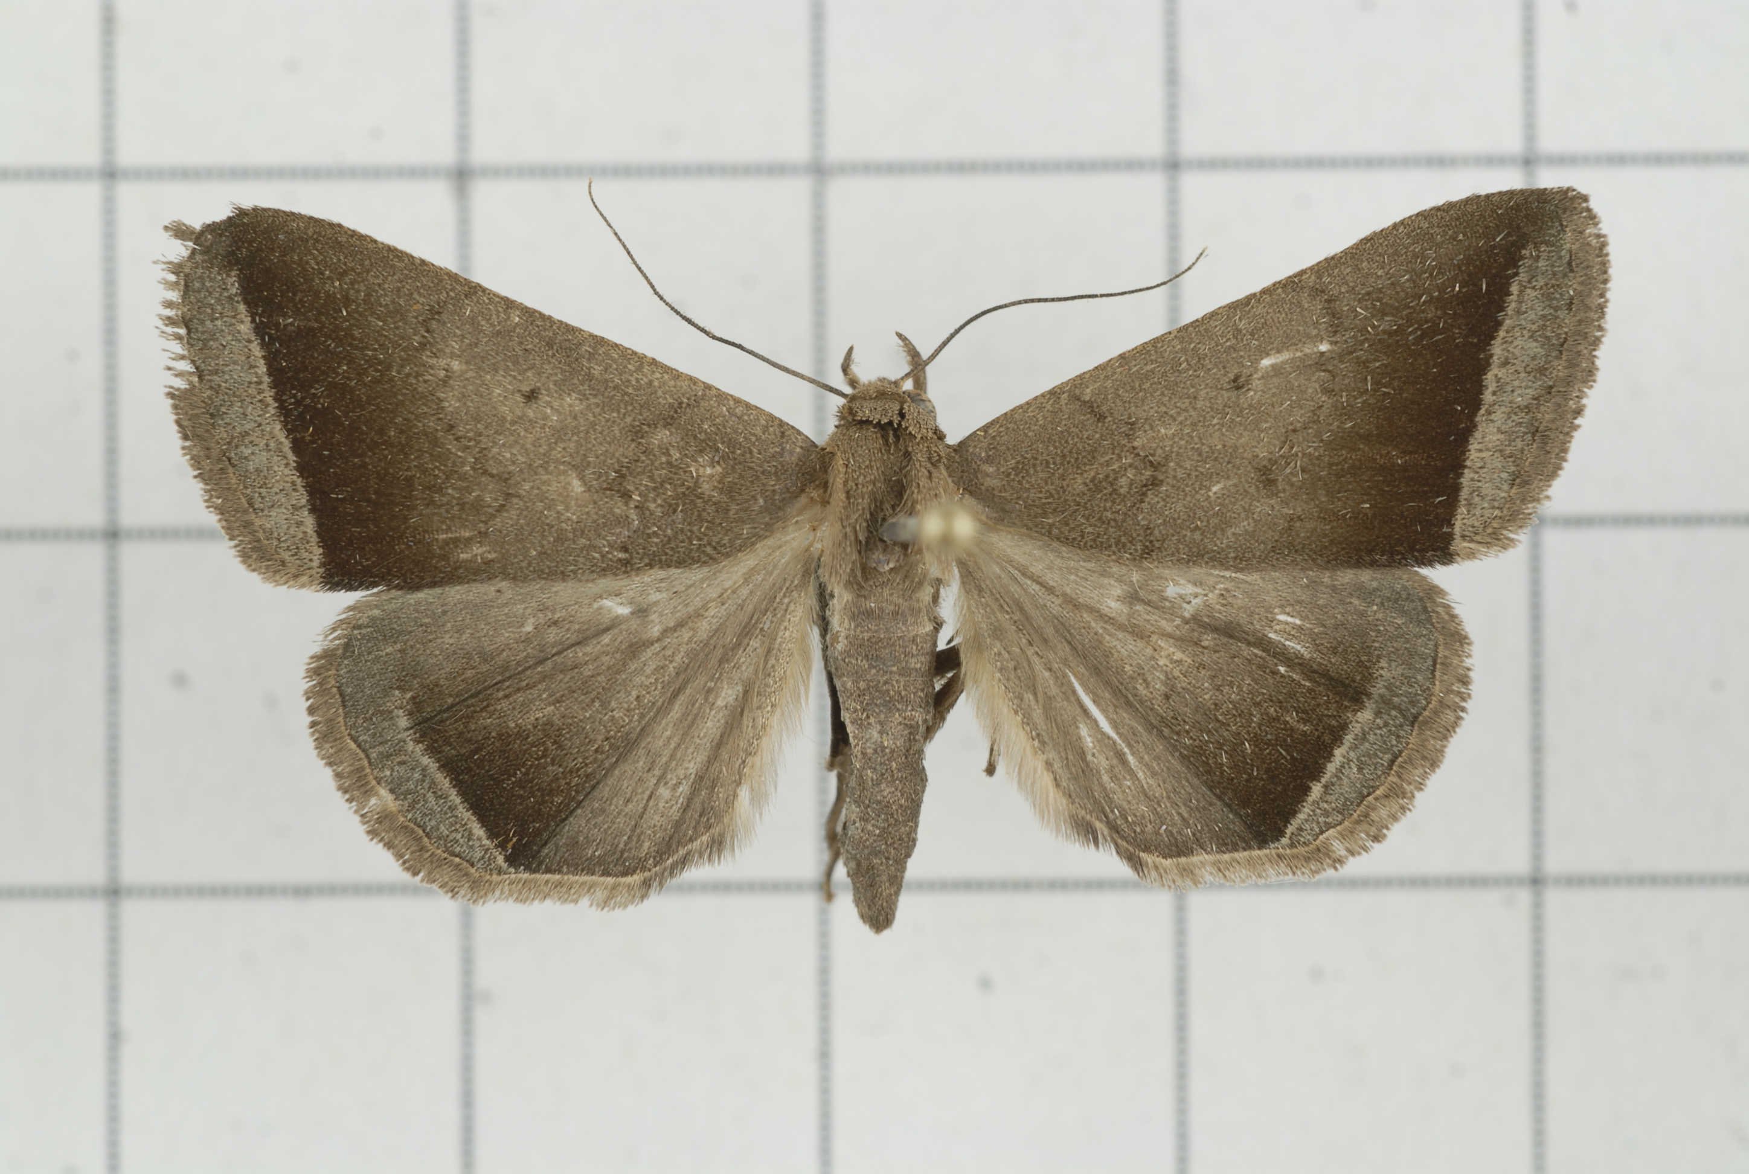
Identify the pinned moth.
Simplicia bimarginata
